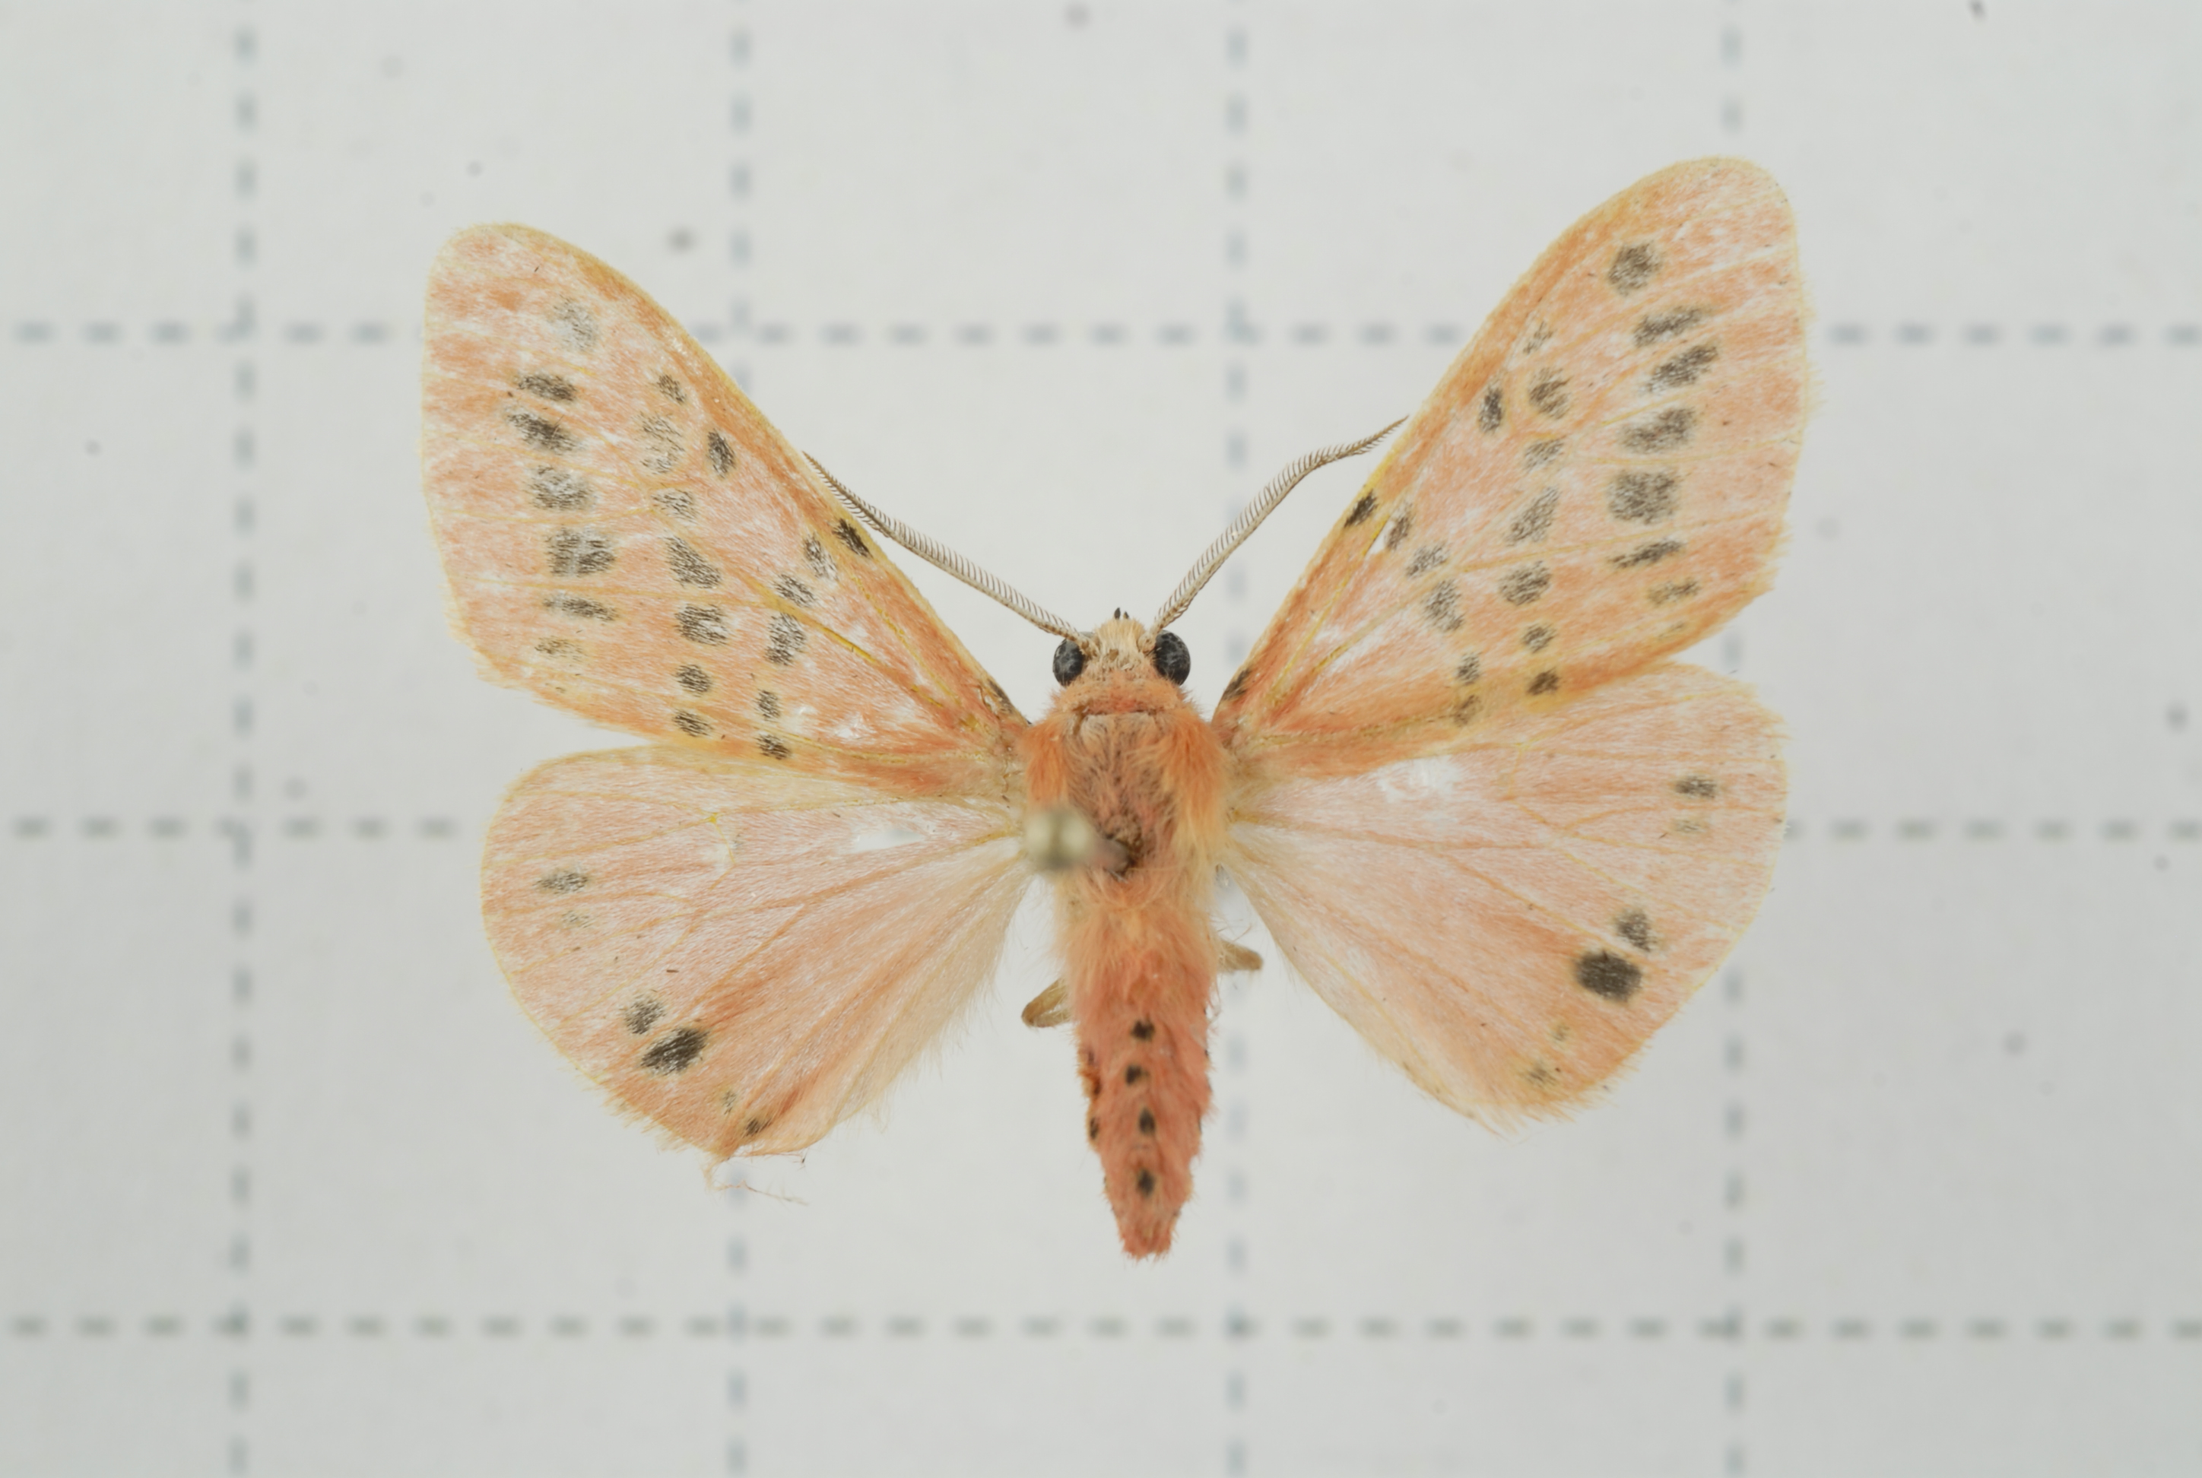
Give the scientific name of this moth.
Lemyra alikangensis
